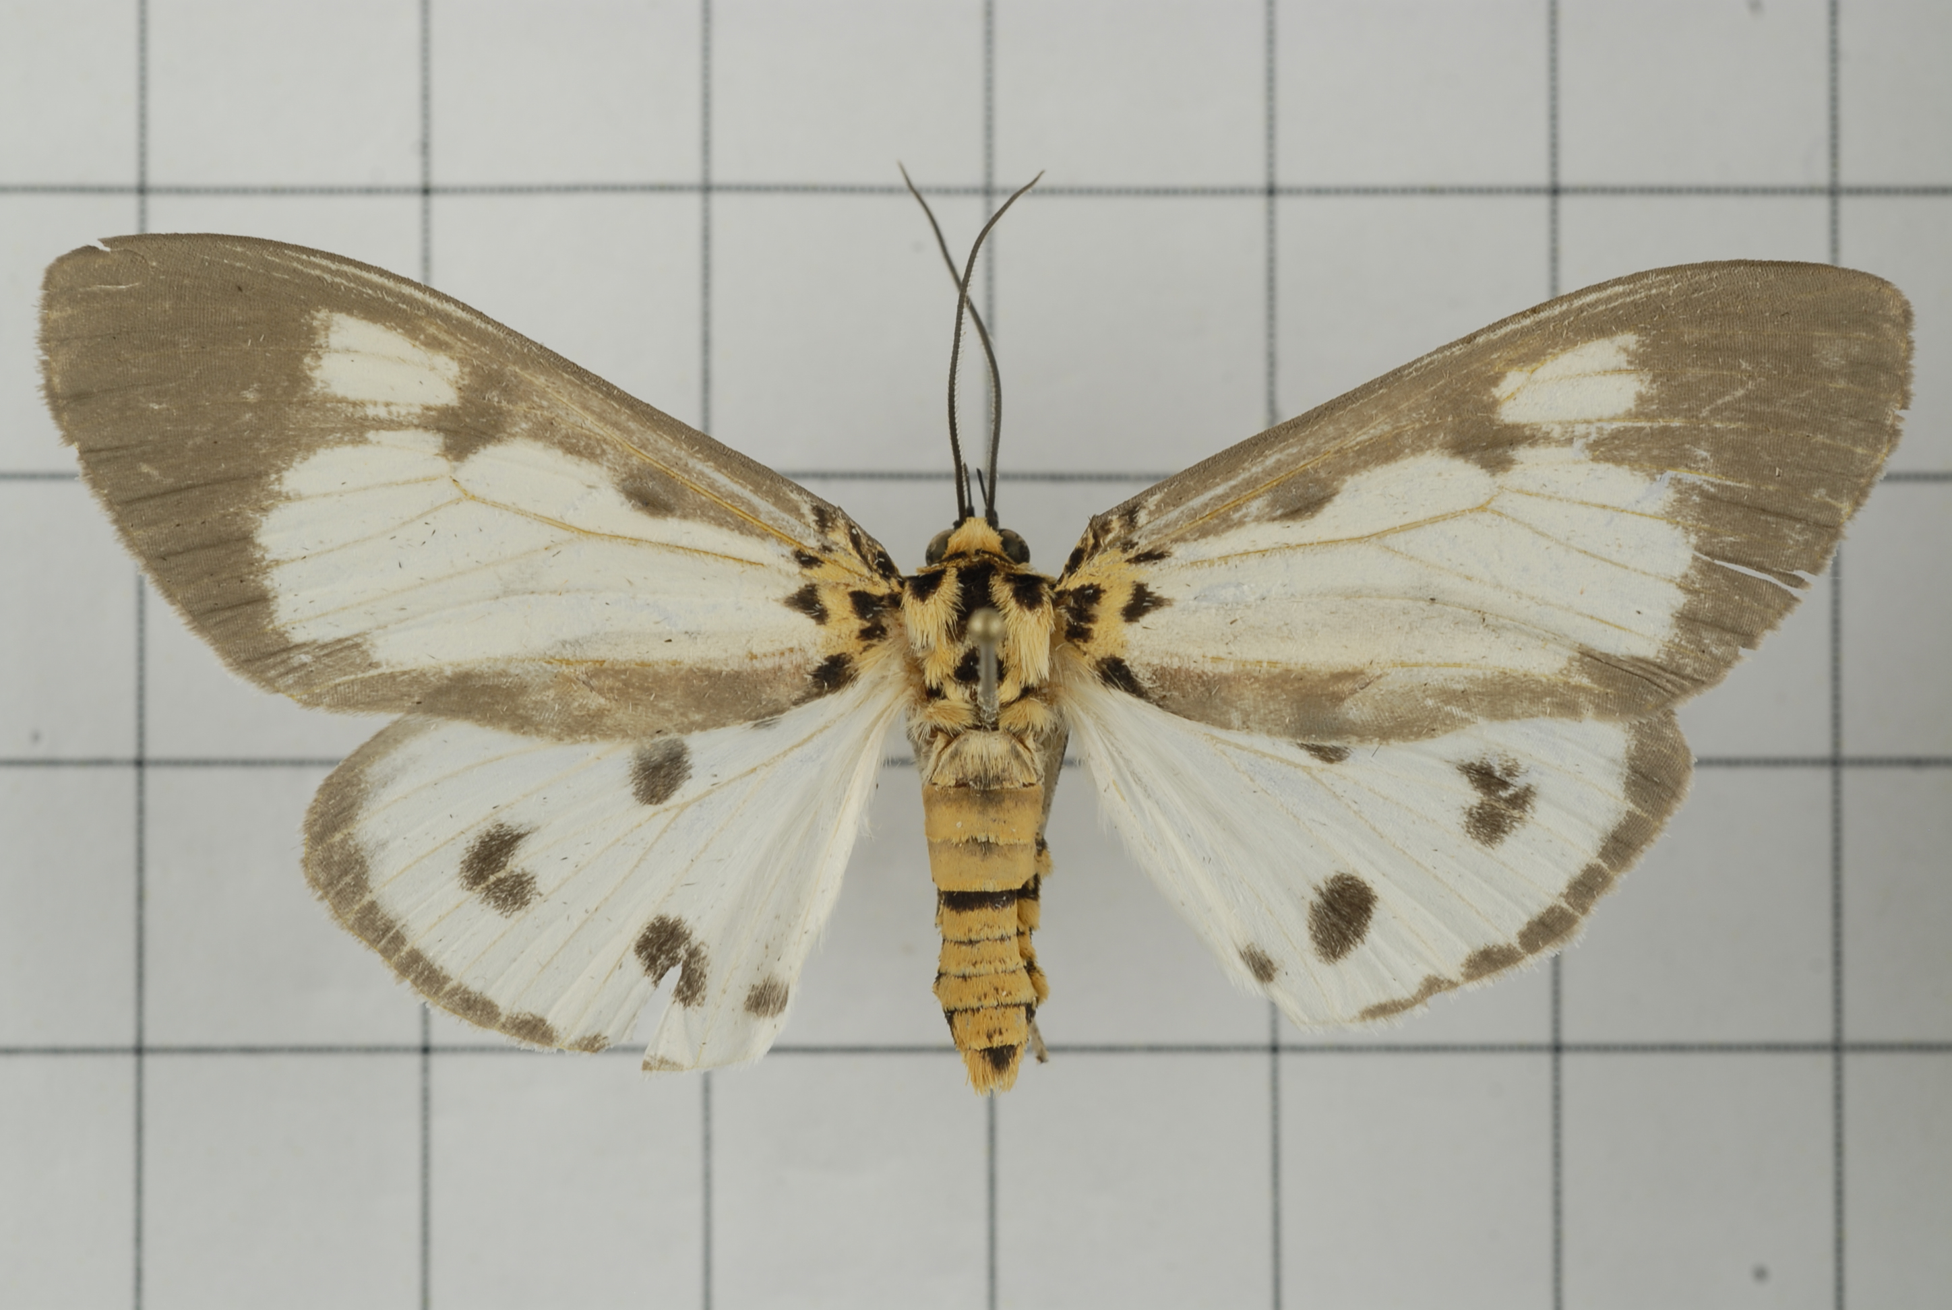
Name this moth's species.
Asota plana lacteata
